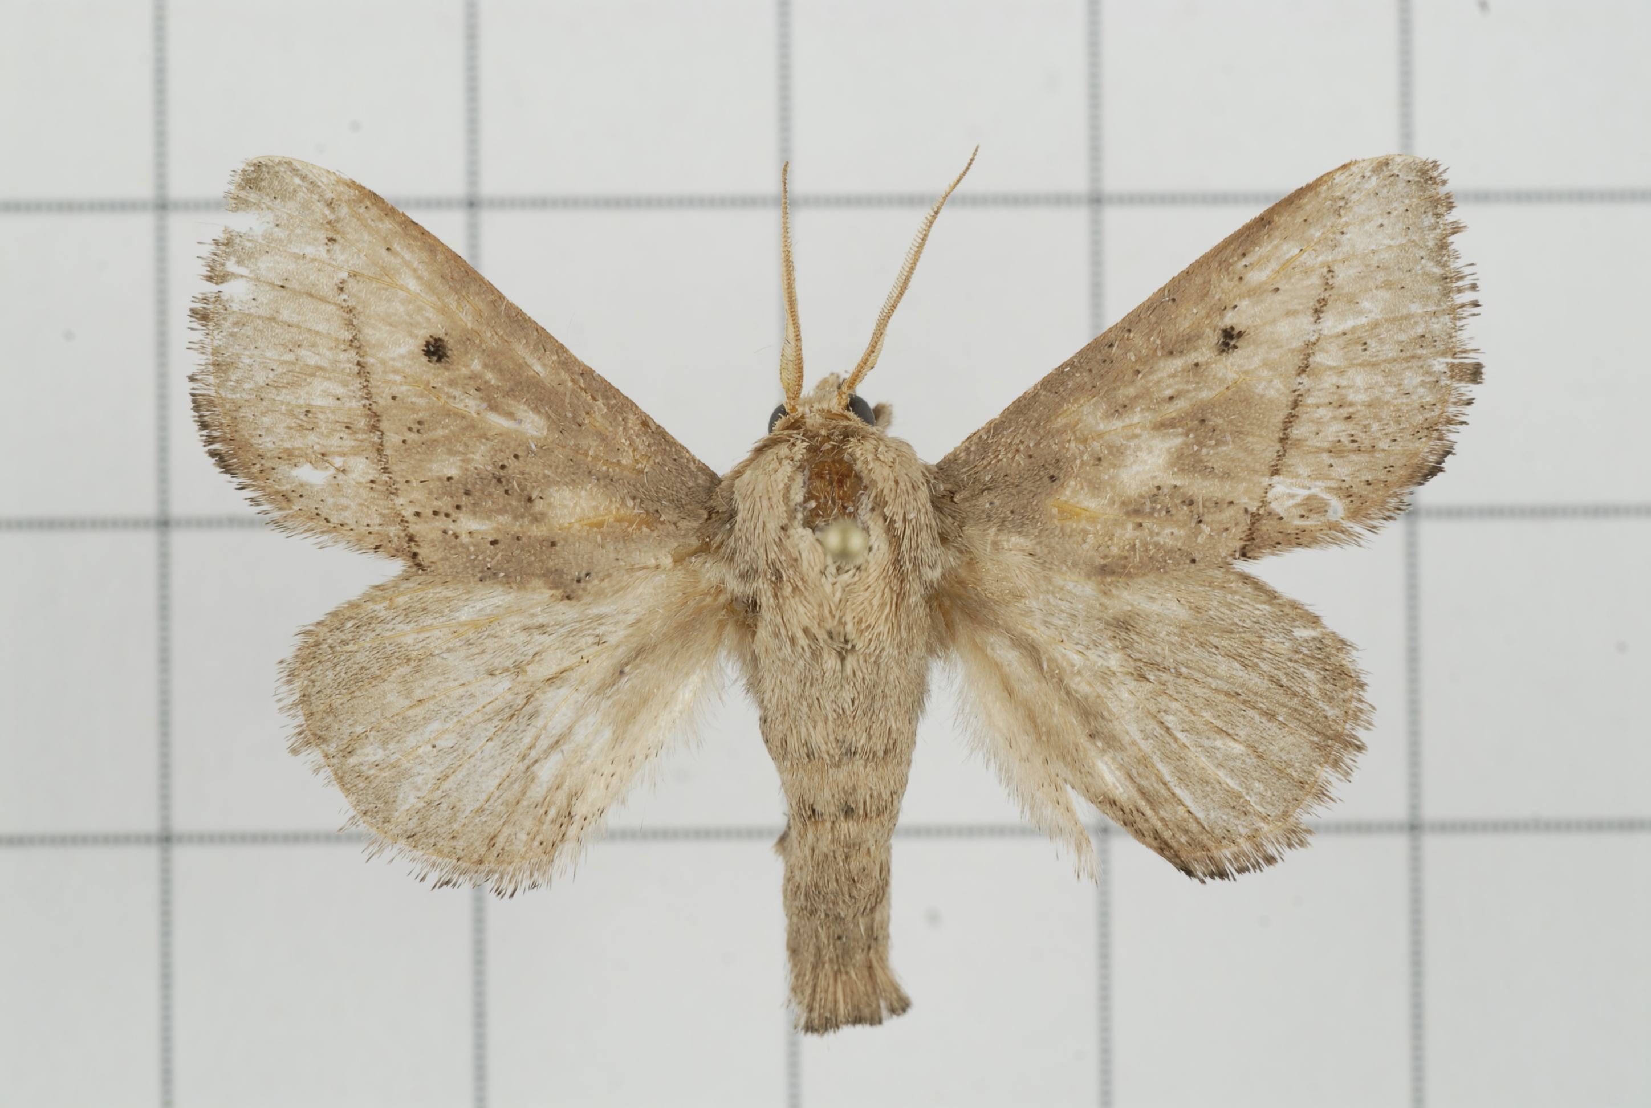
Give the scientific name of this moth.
Thosea sinensis
